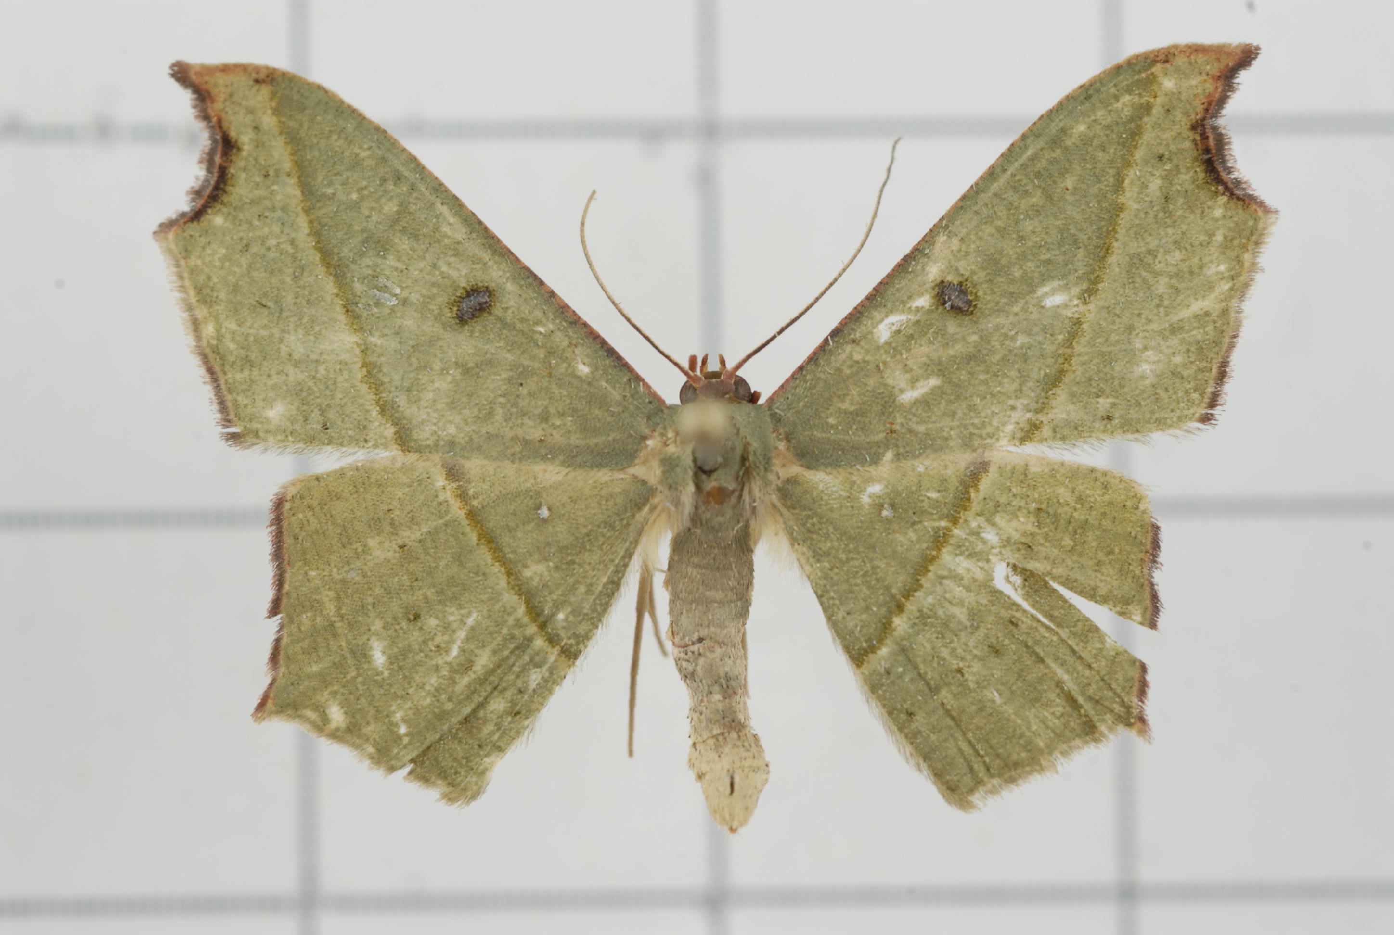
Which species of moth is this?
Traminda aventiaria
